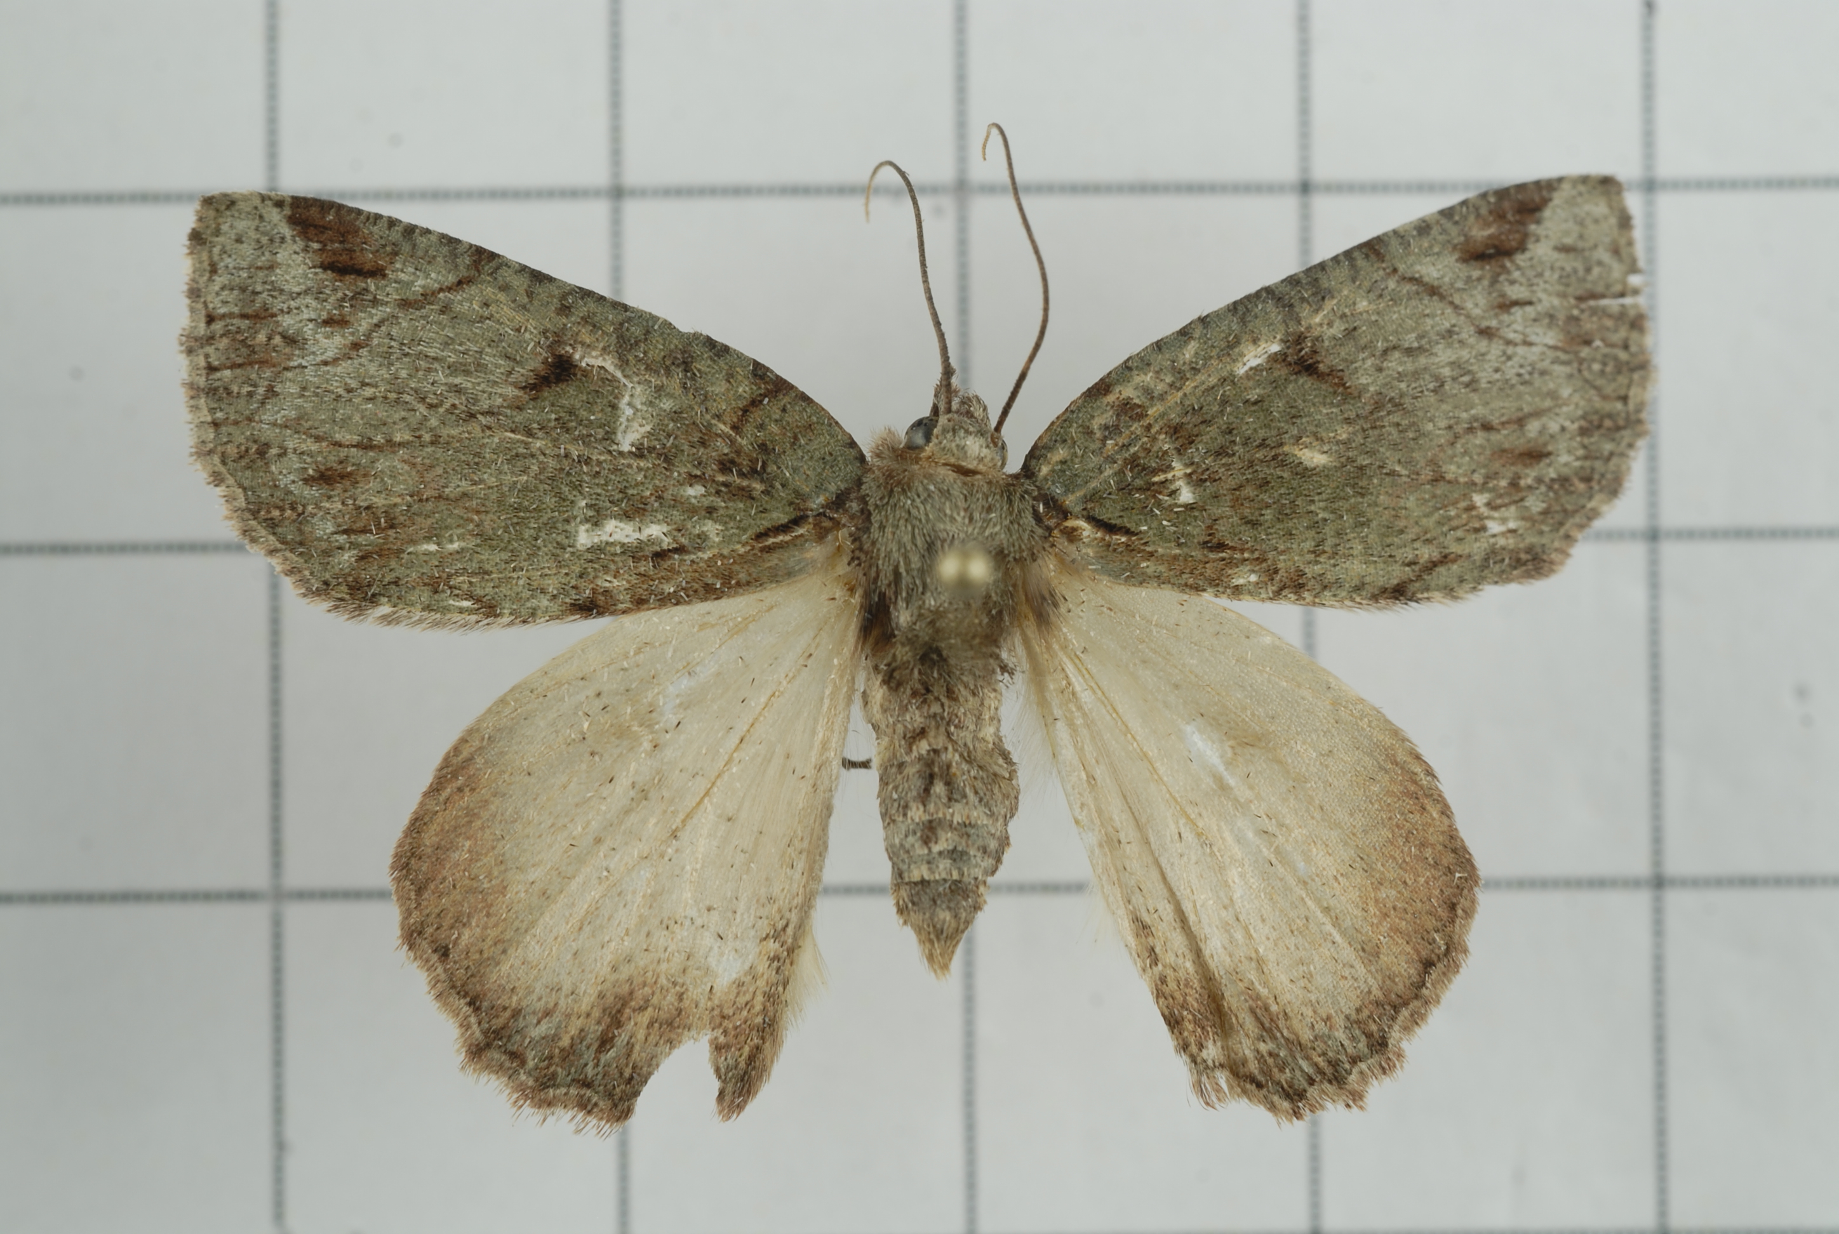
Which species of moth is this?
Dindica purpurata
